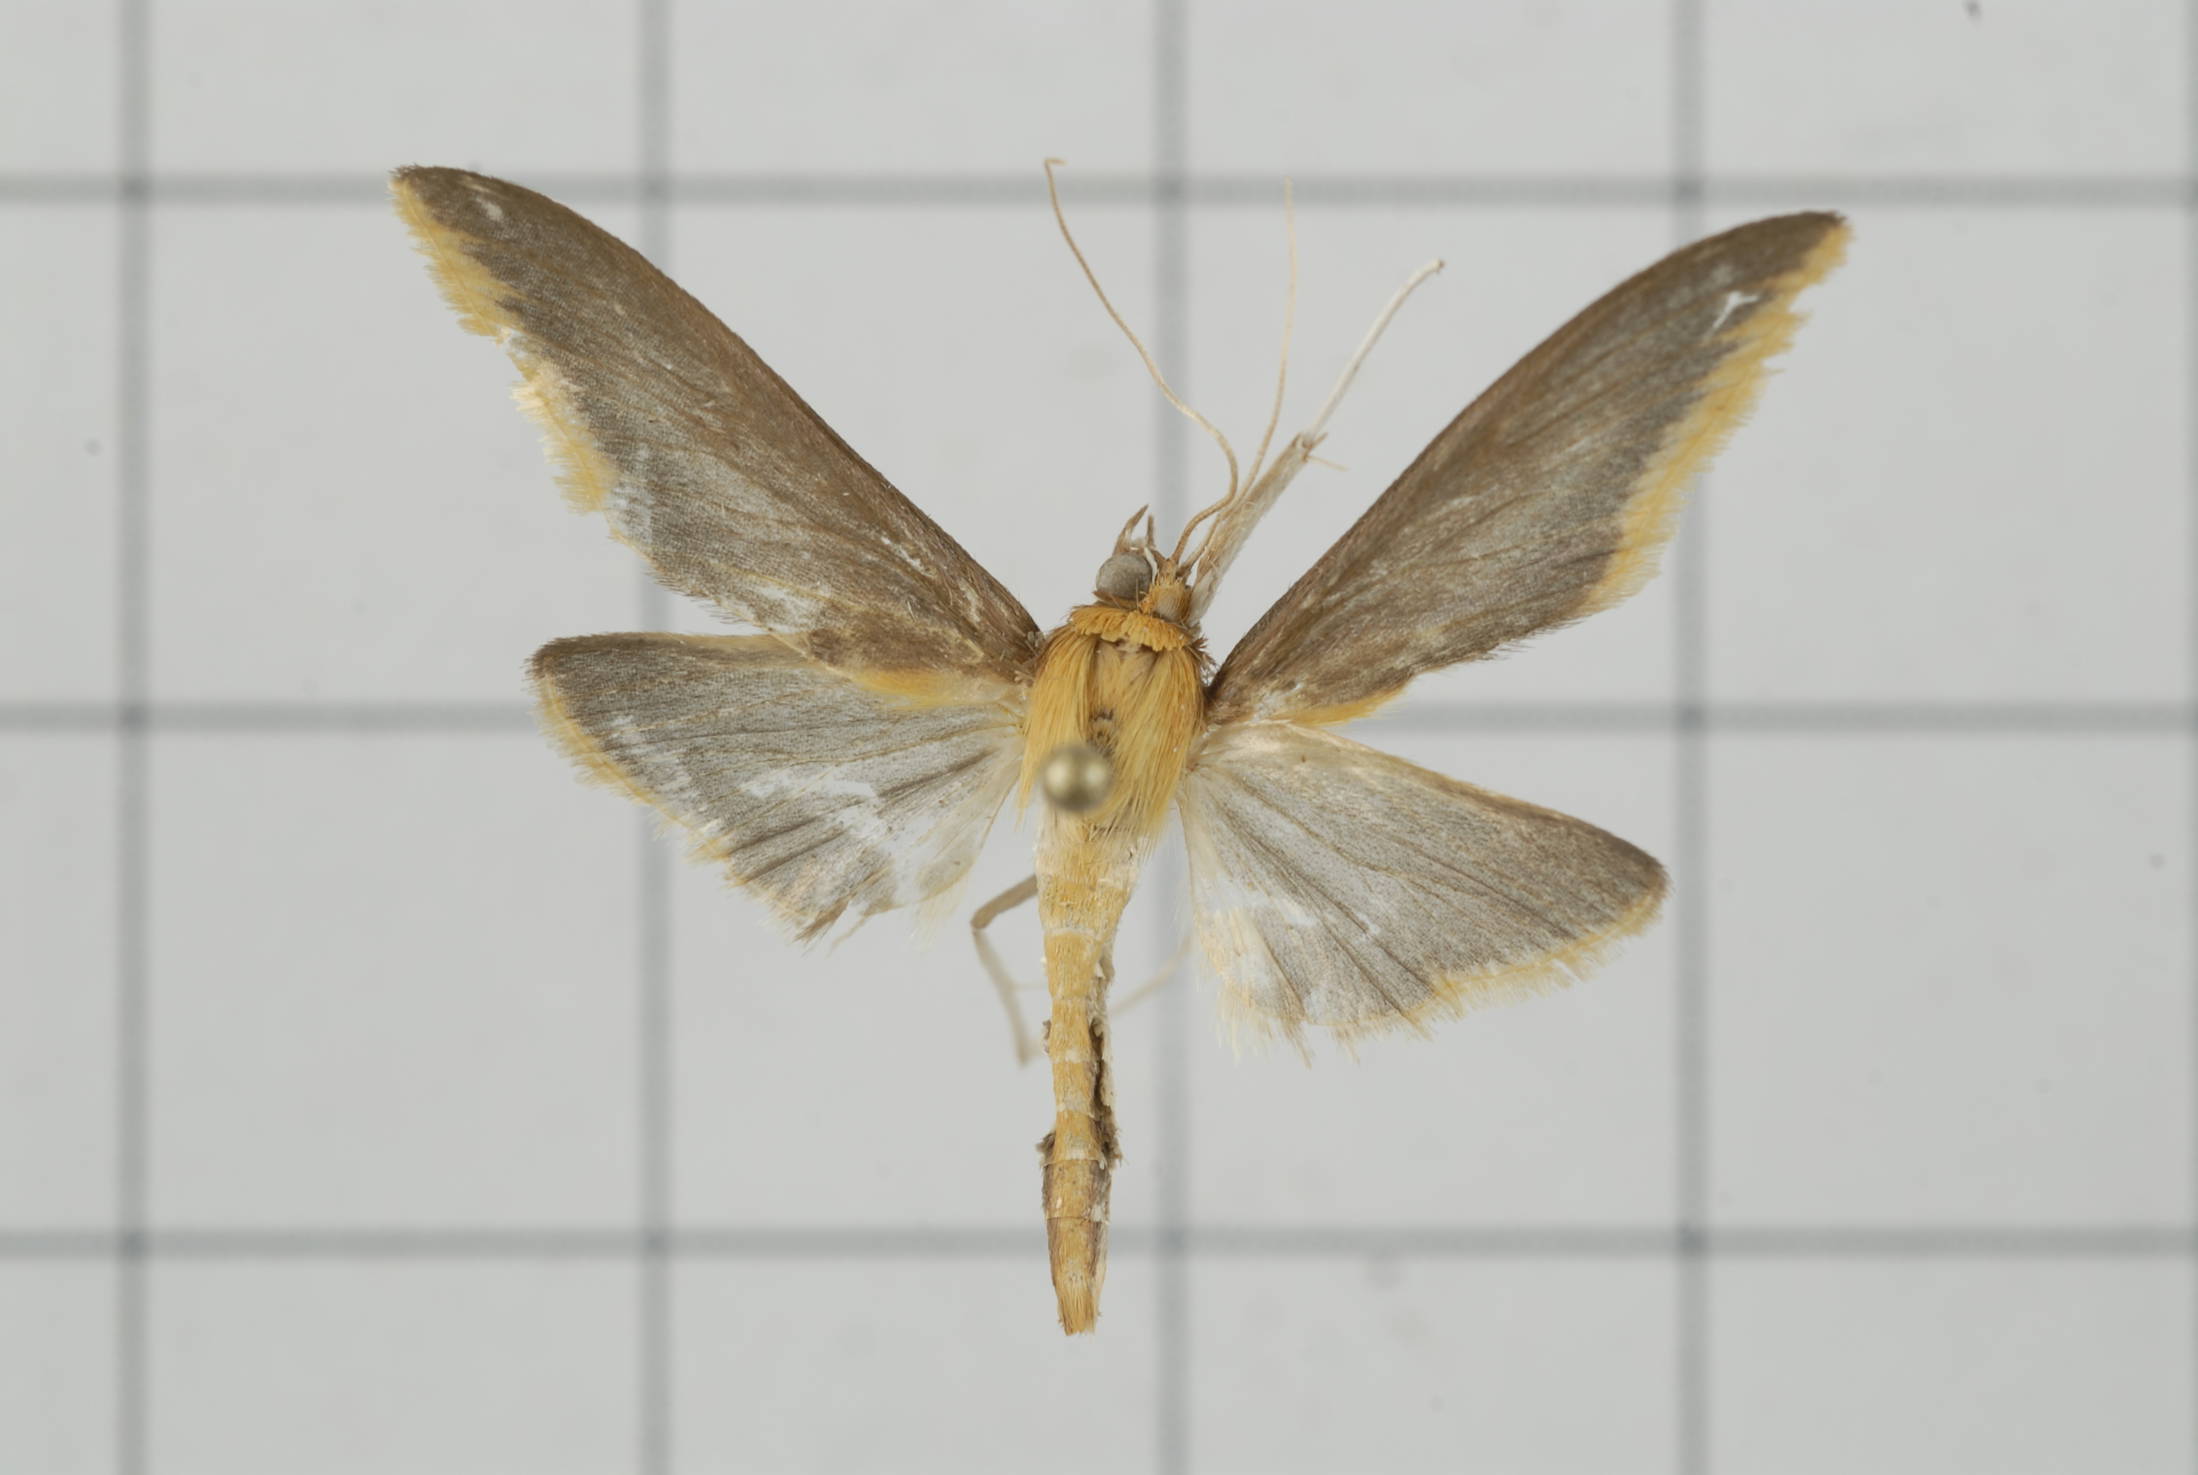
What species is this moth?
Circobotys aurealis
